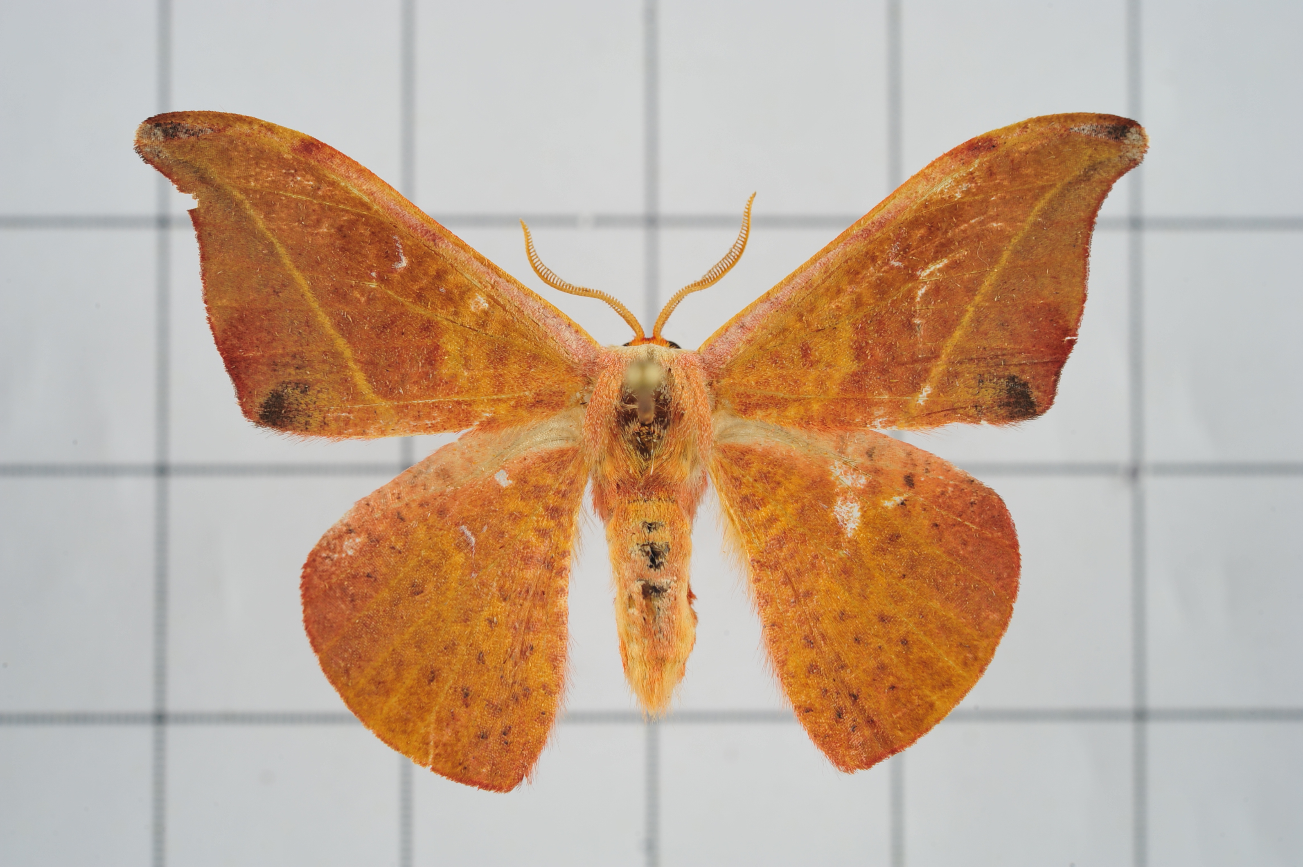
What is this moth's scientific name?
Oreta extensa
